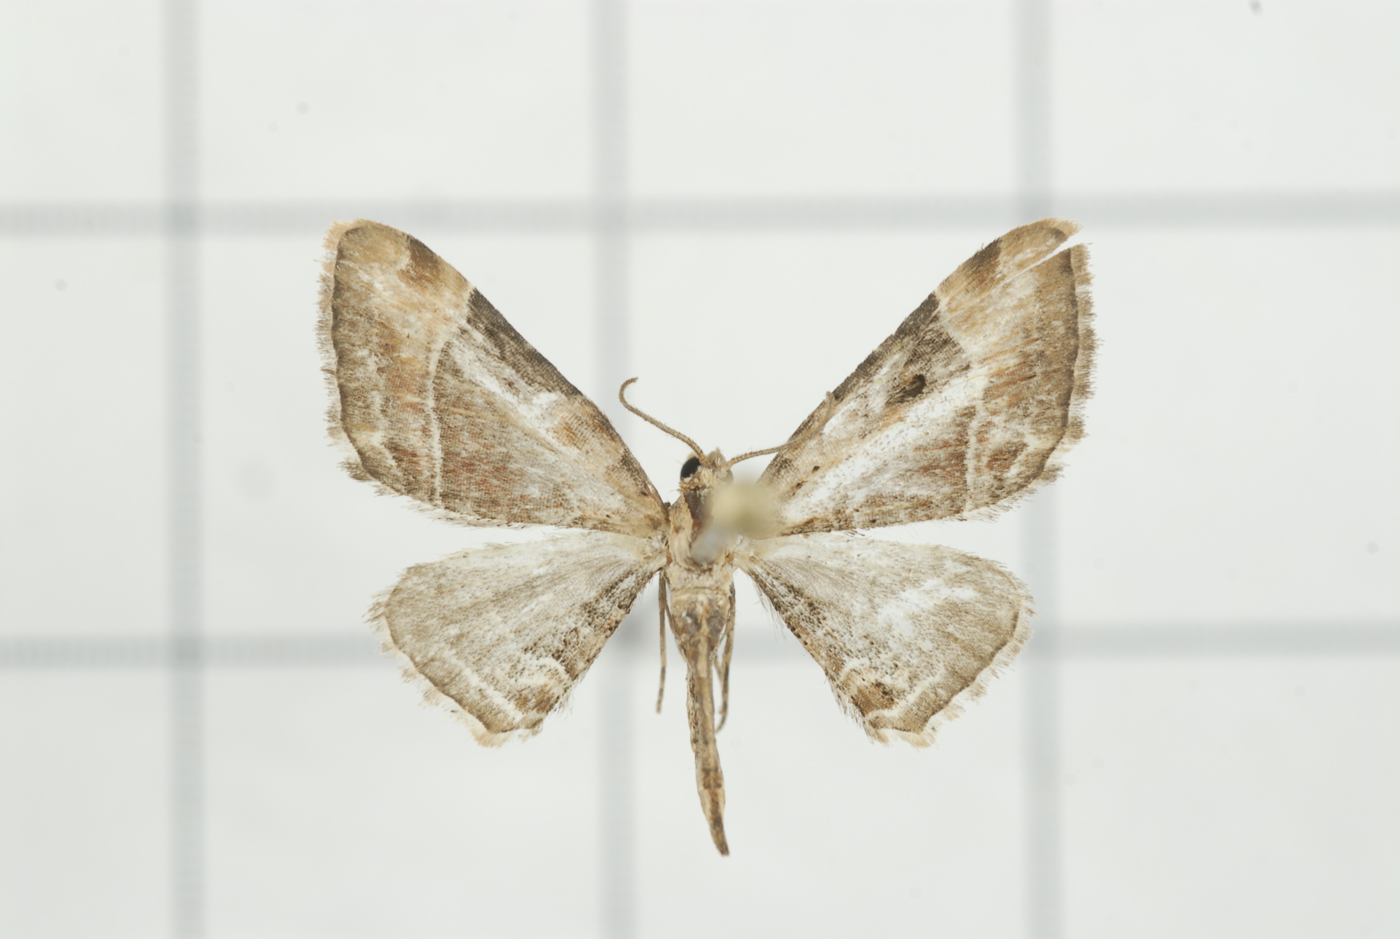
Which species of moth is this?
Mesoptila melanolopha
